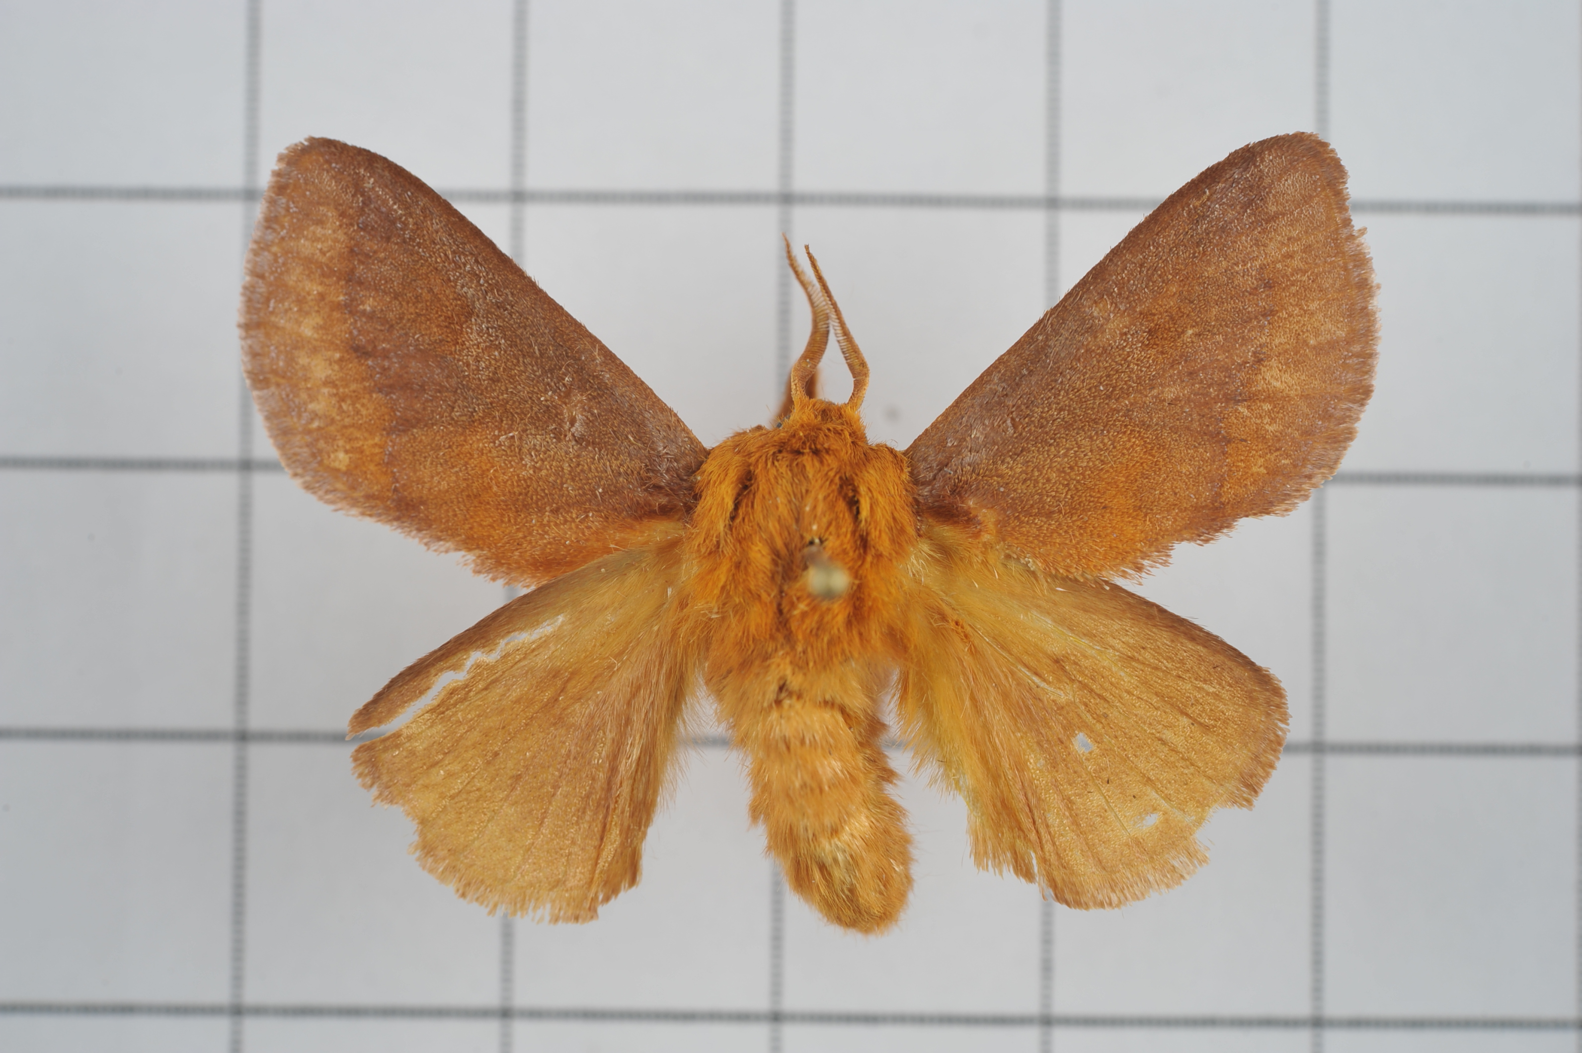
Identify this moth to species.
Narosoideus vulpina
